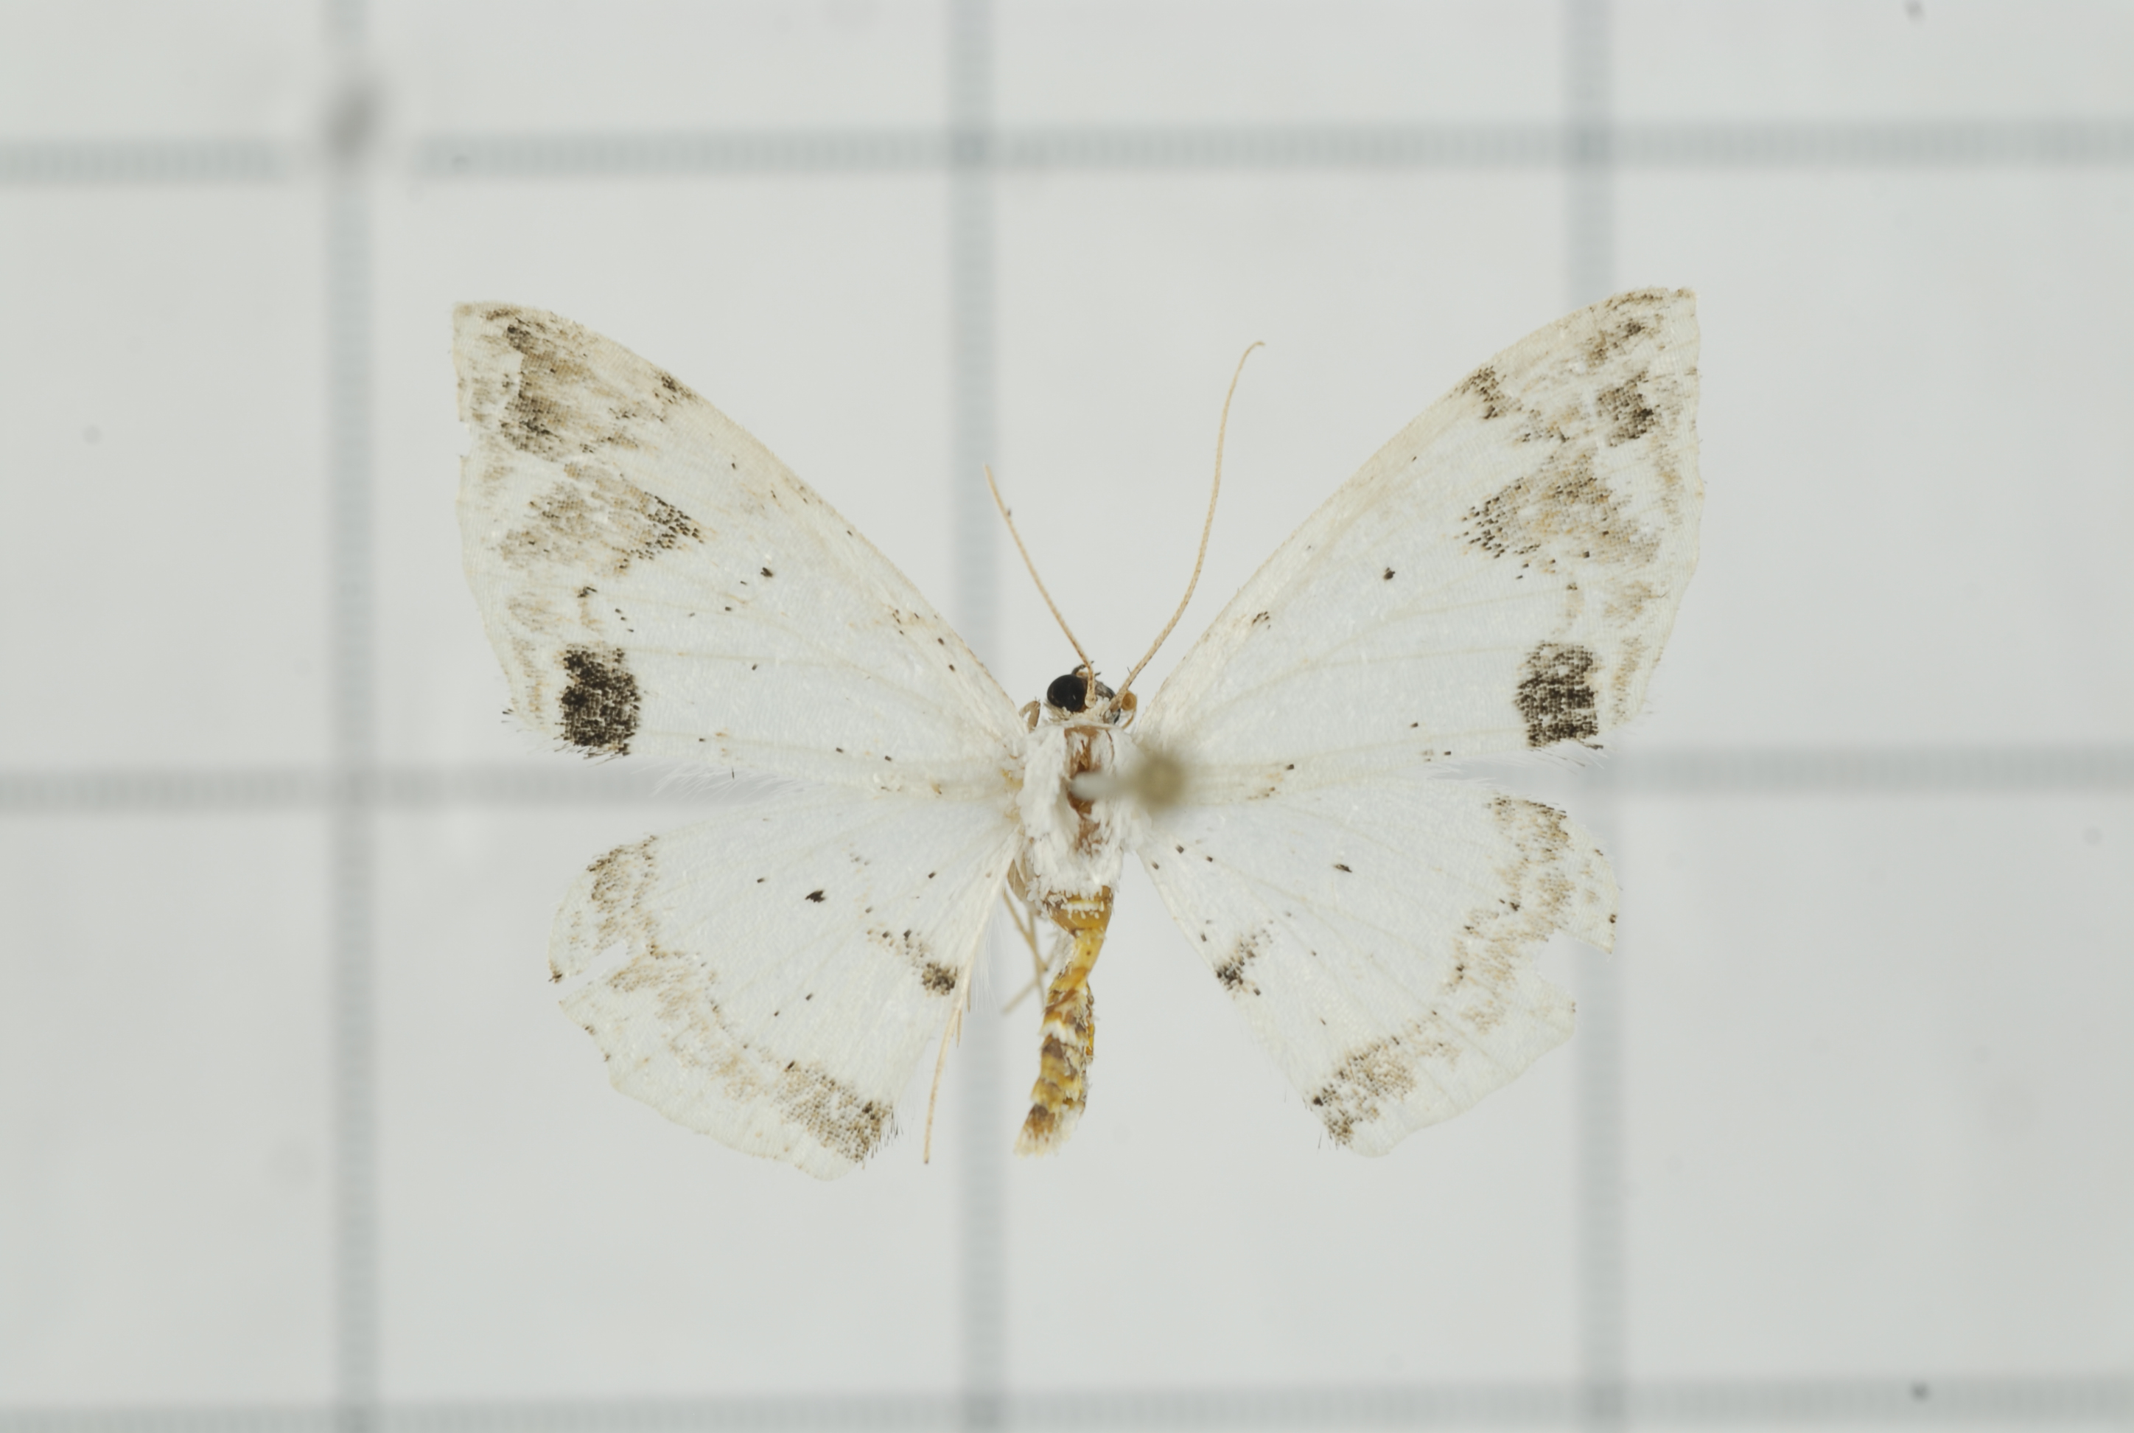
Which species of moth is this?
Scopula yamanei
